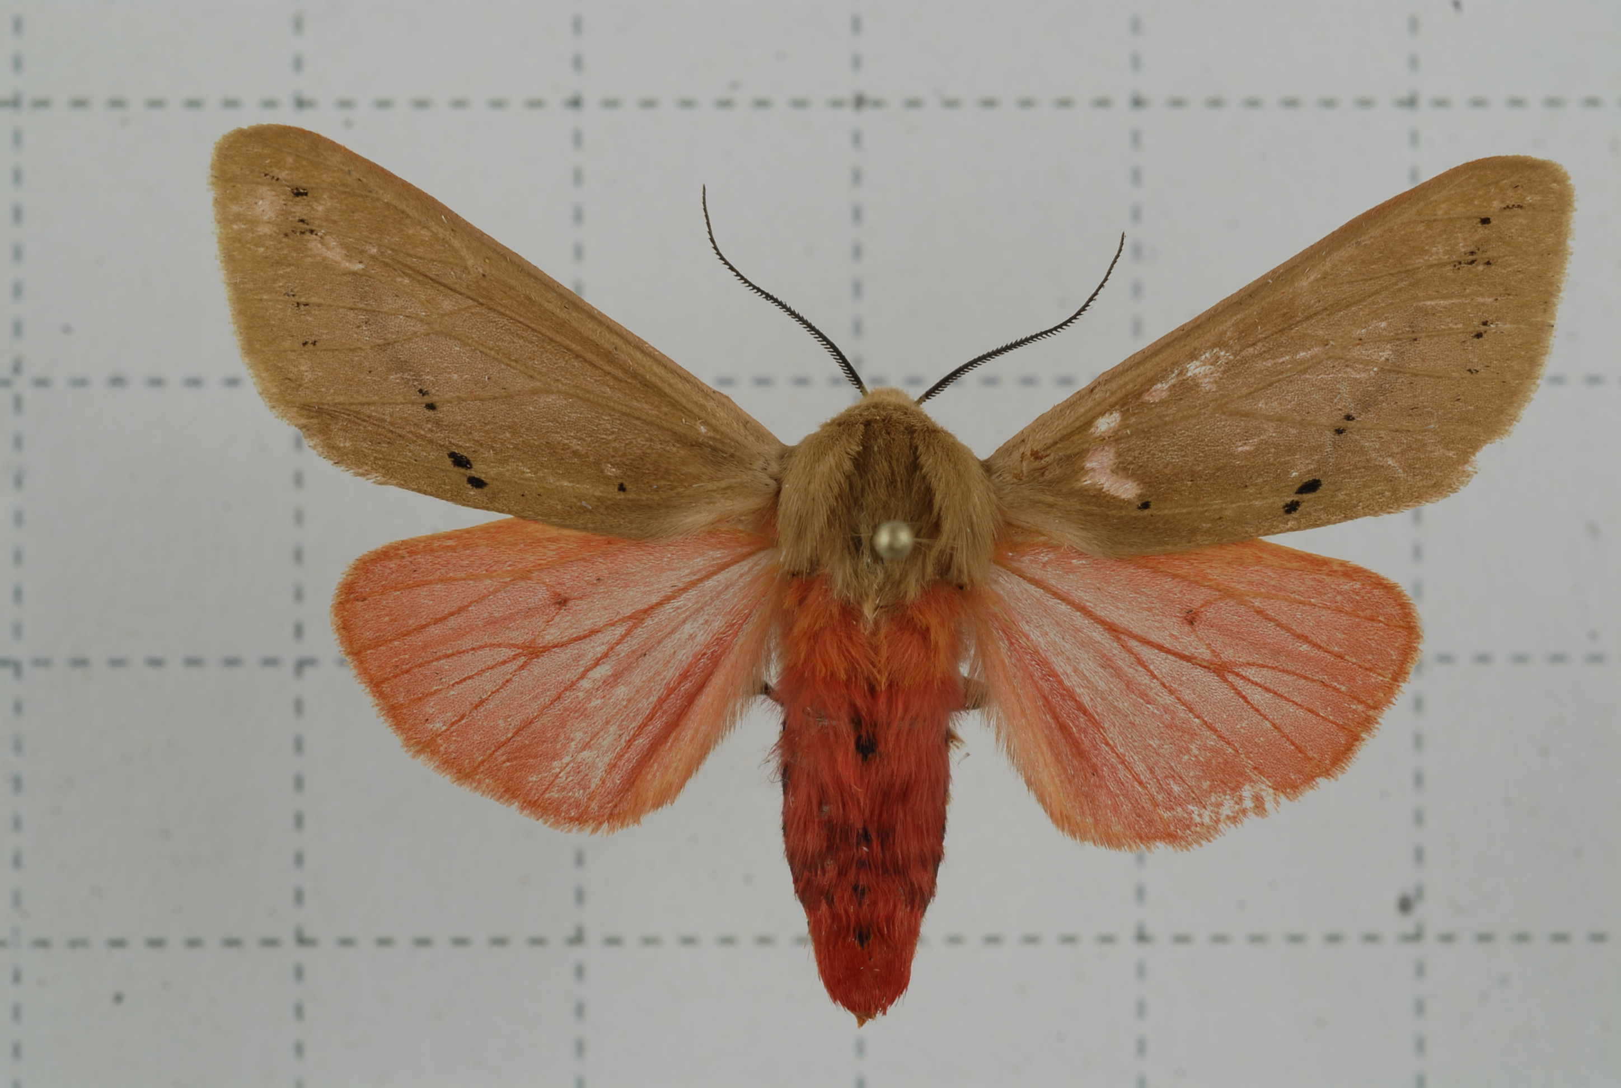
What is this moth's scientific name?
Spilarctia wilemani
